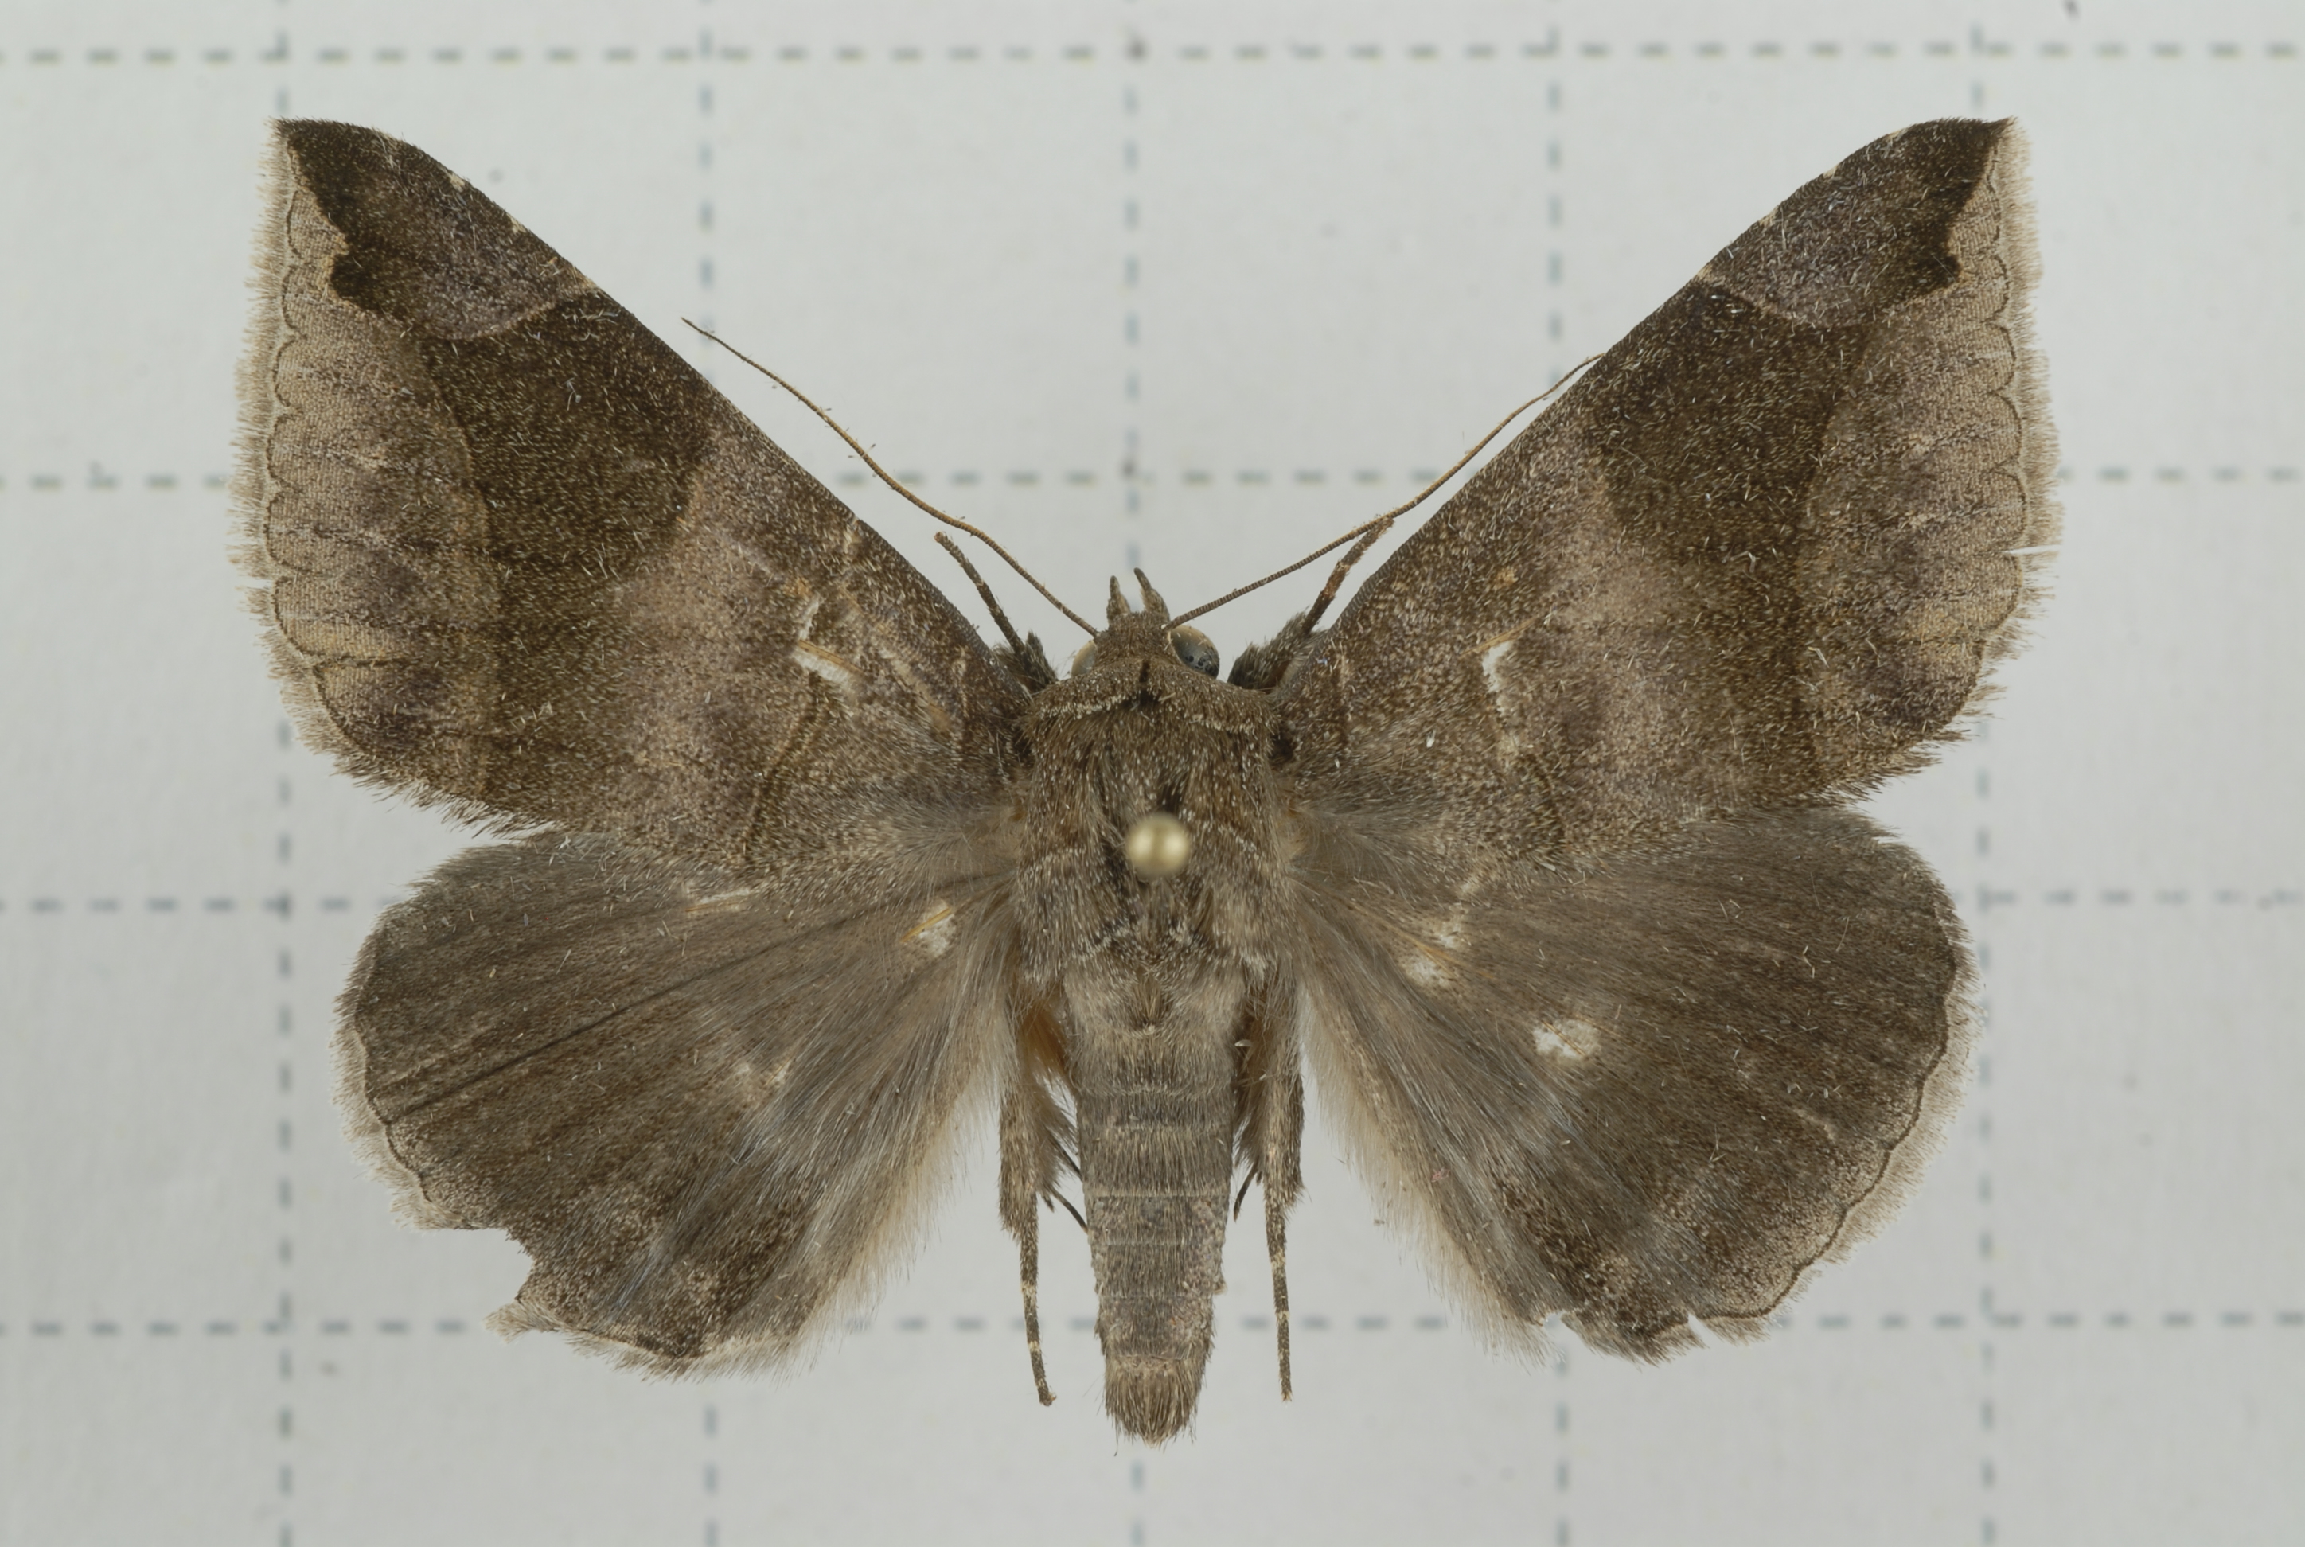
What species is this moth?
Bastilla amygdalis
